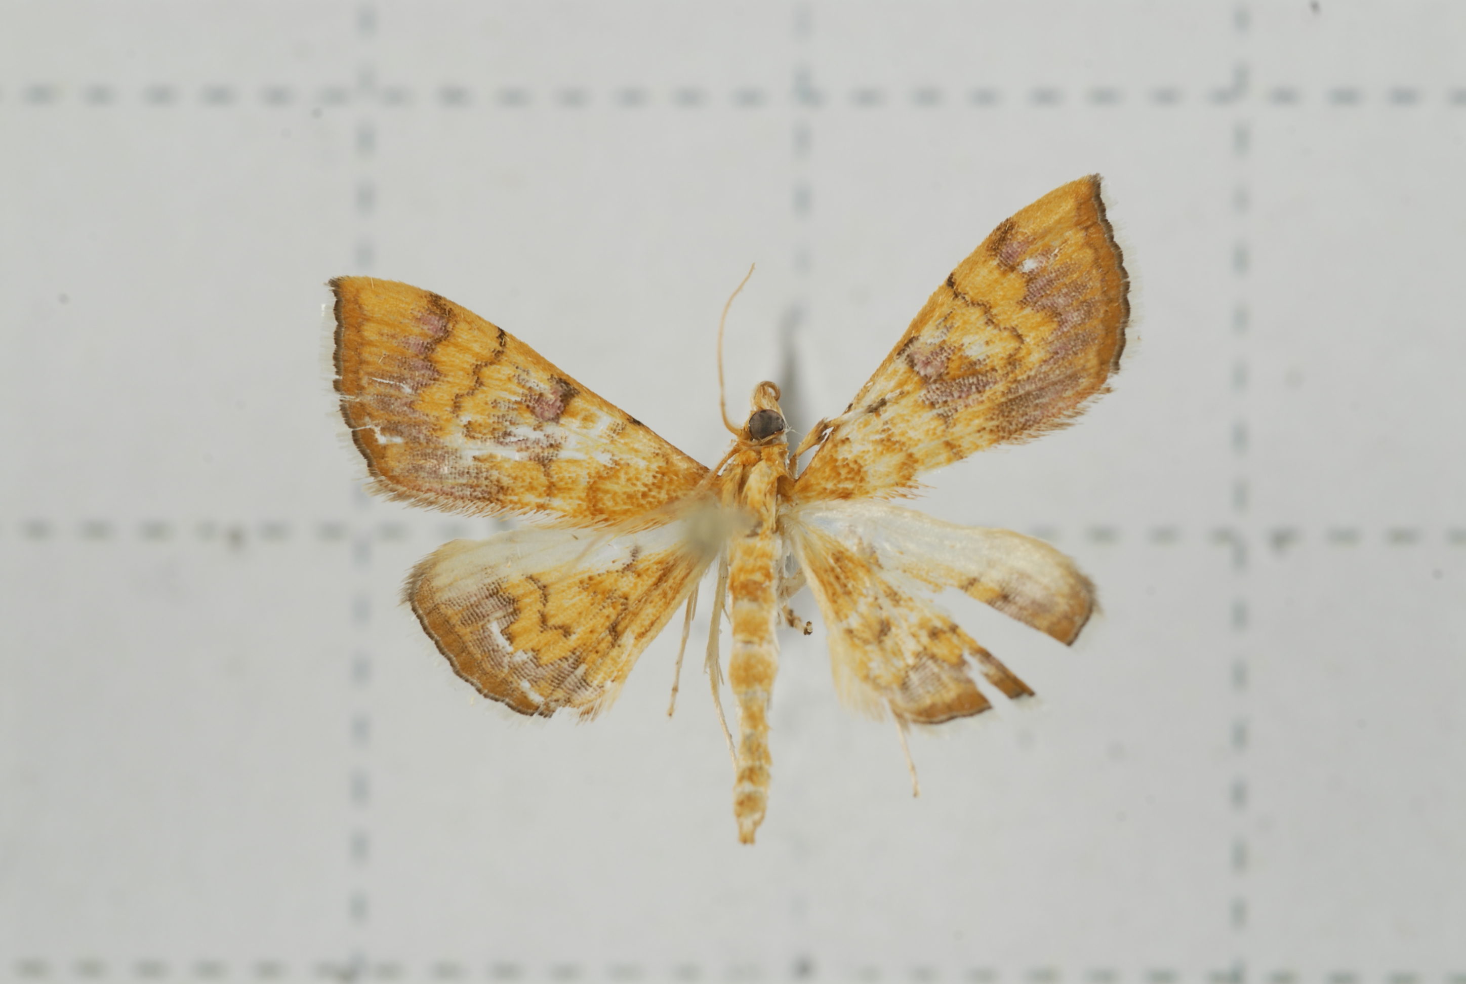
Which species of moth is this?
Isocentris filalis
